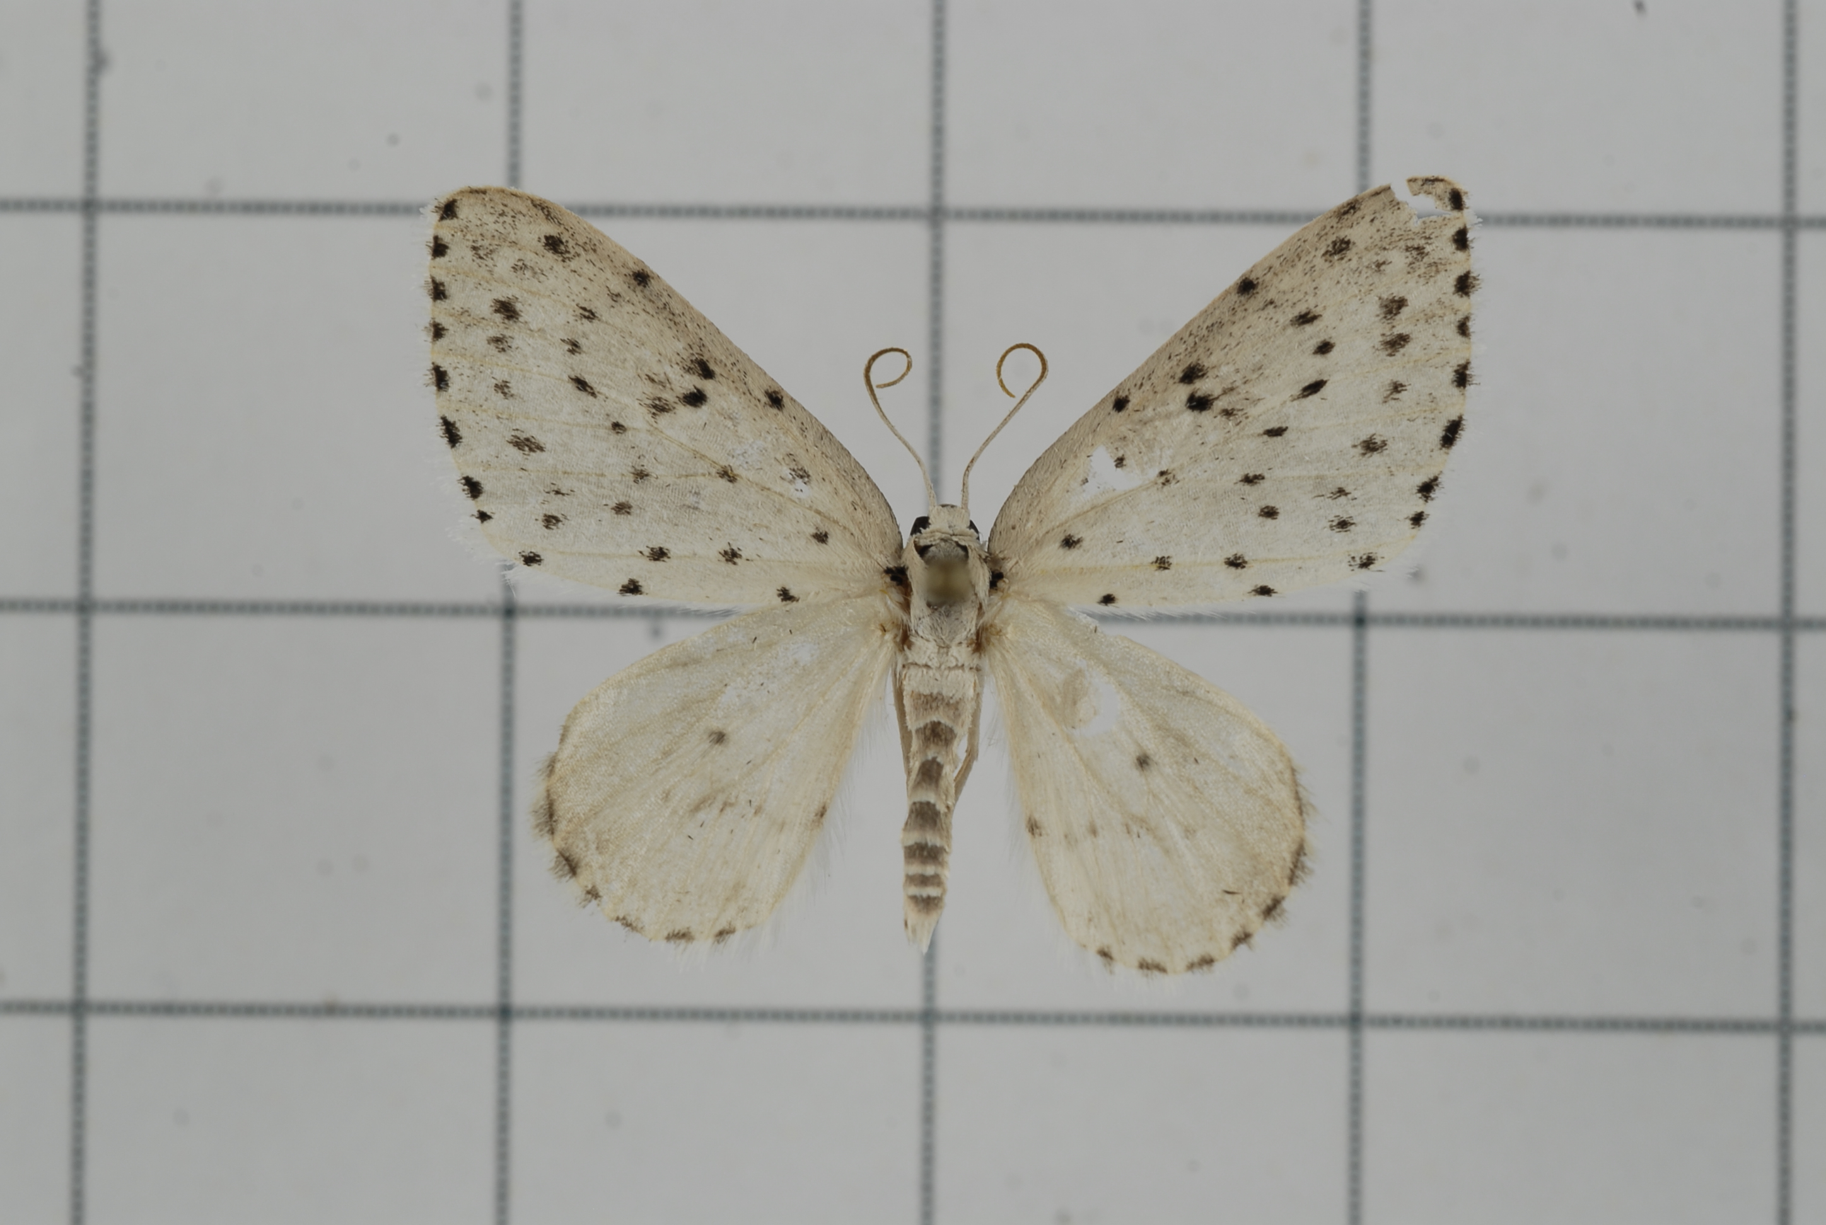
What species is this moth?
Naxidia punctata
